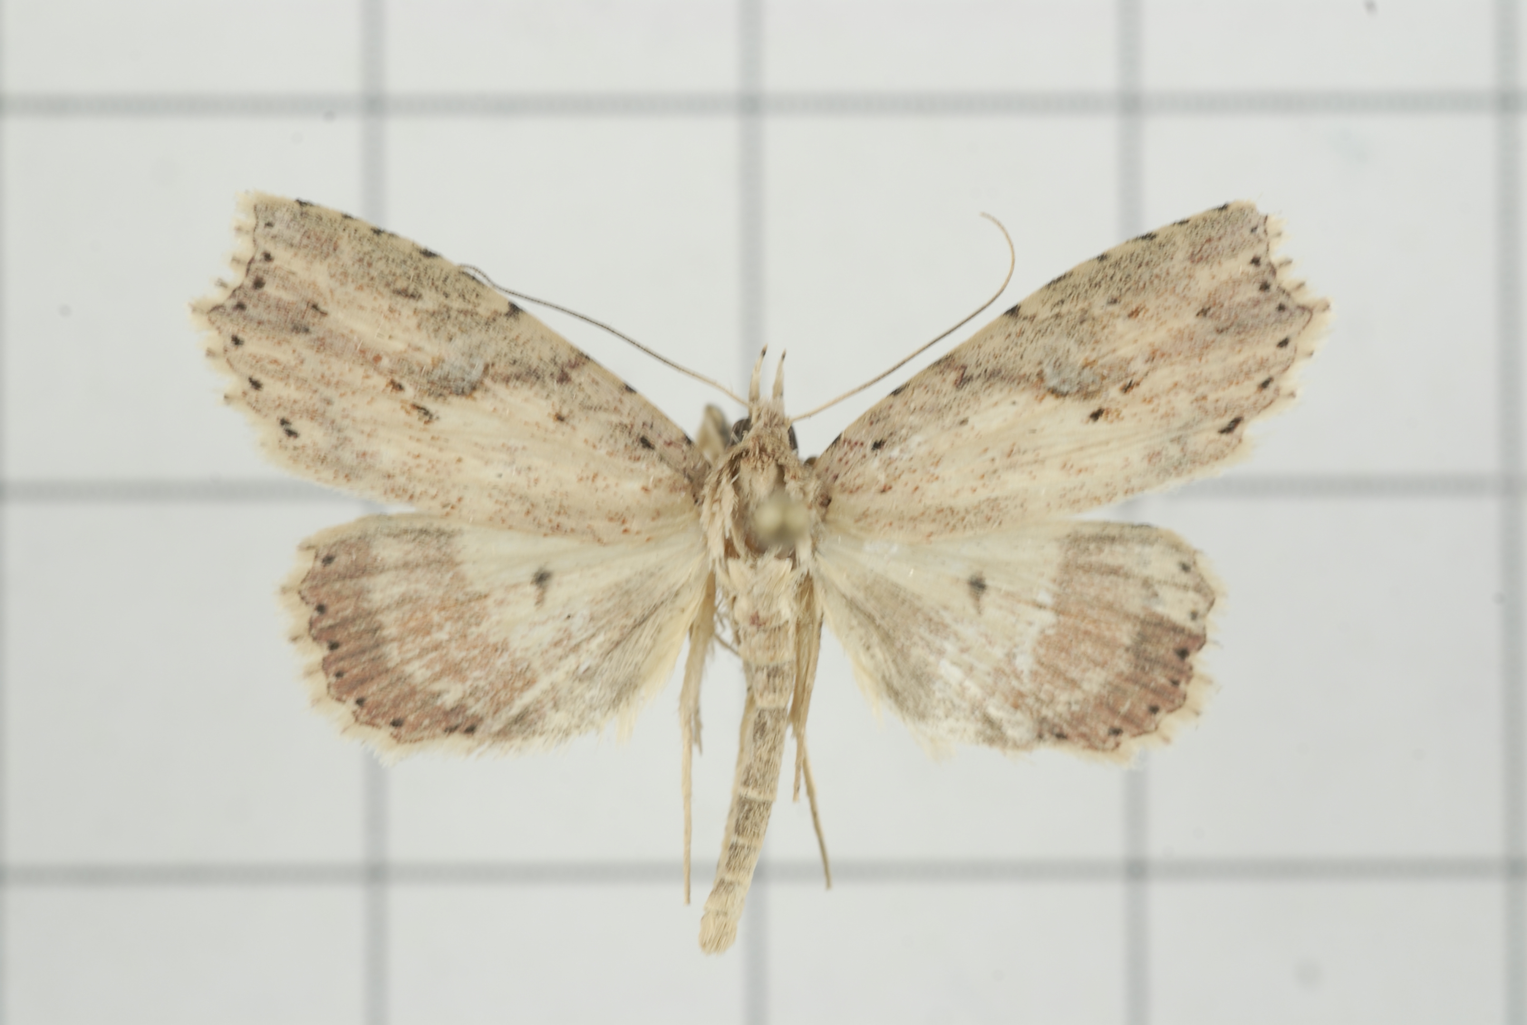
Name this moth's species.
Olulis puncticinctalis
